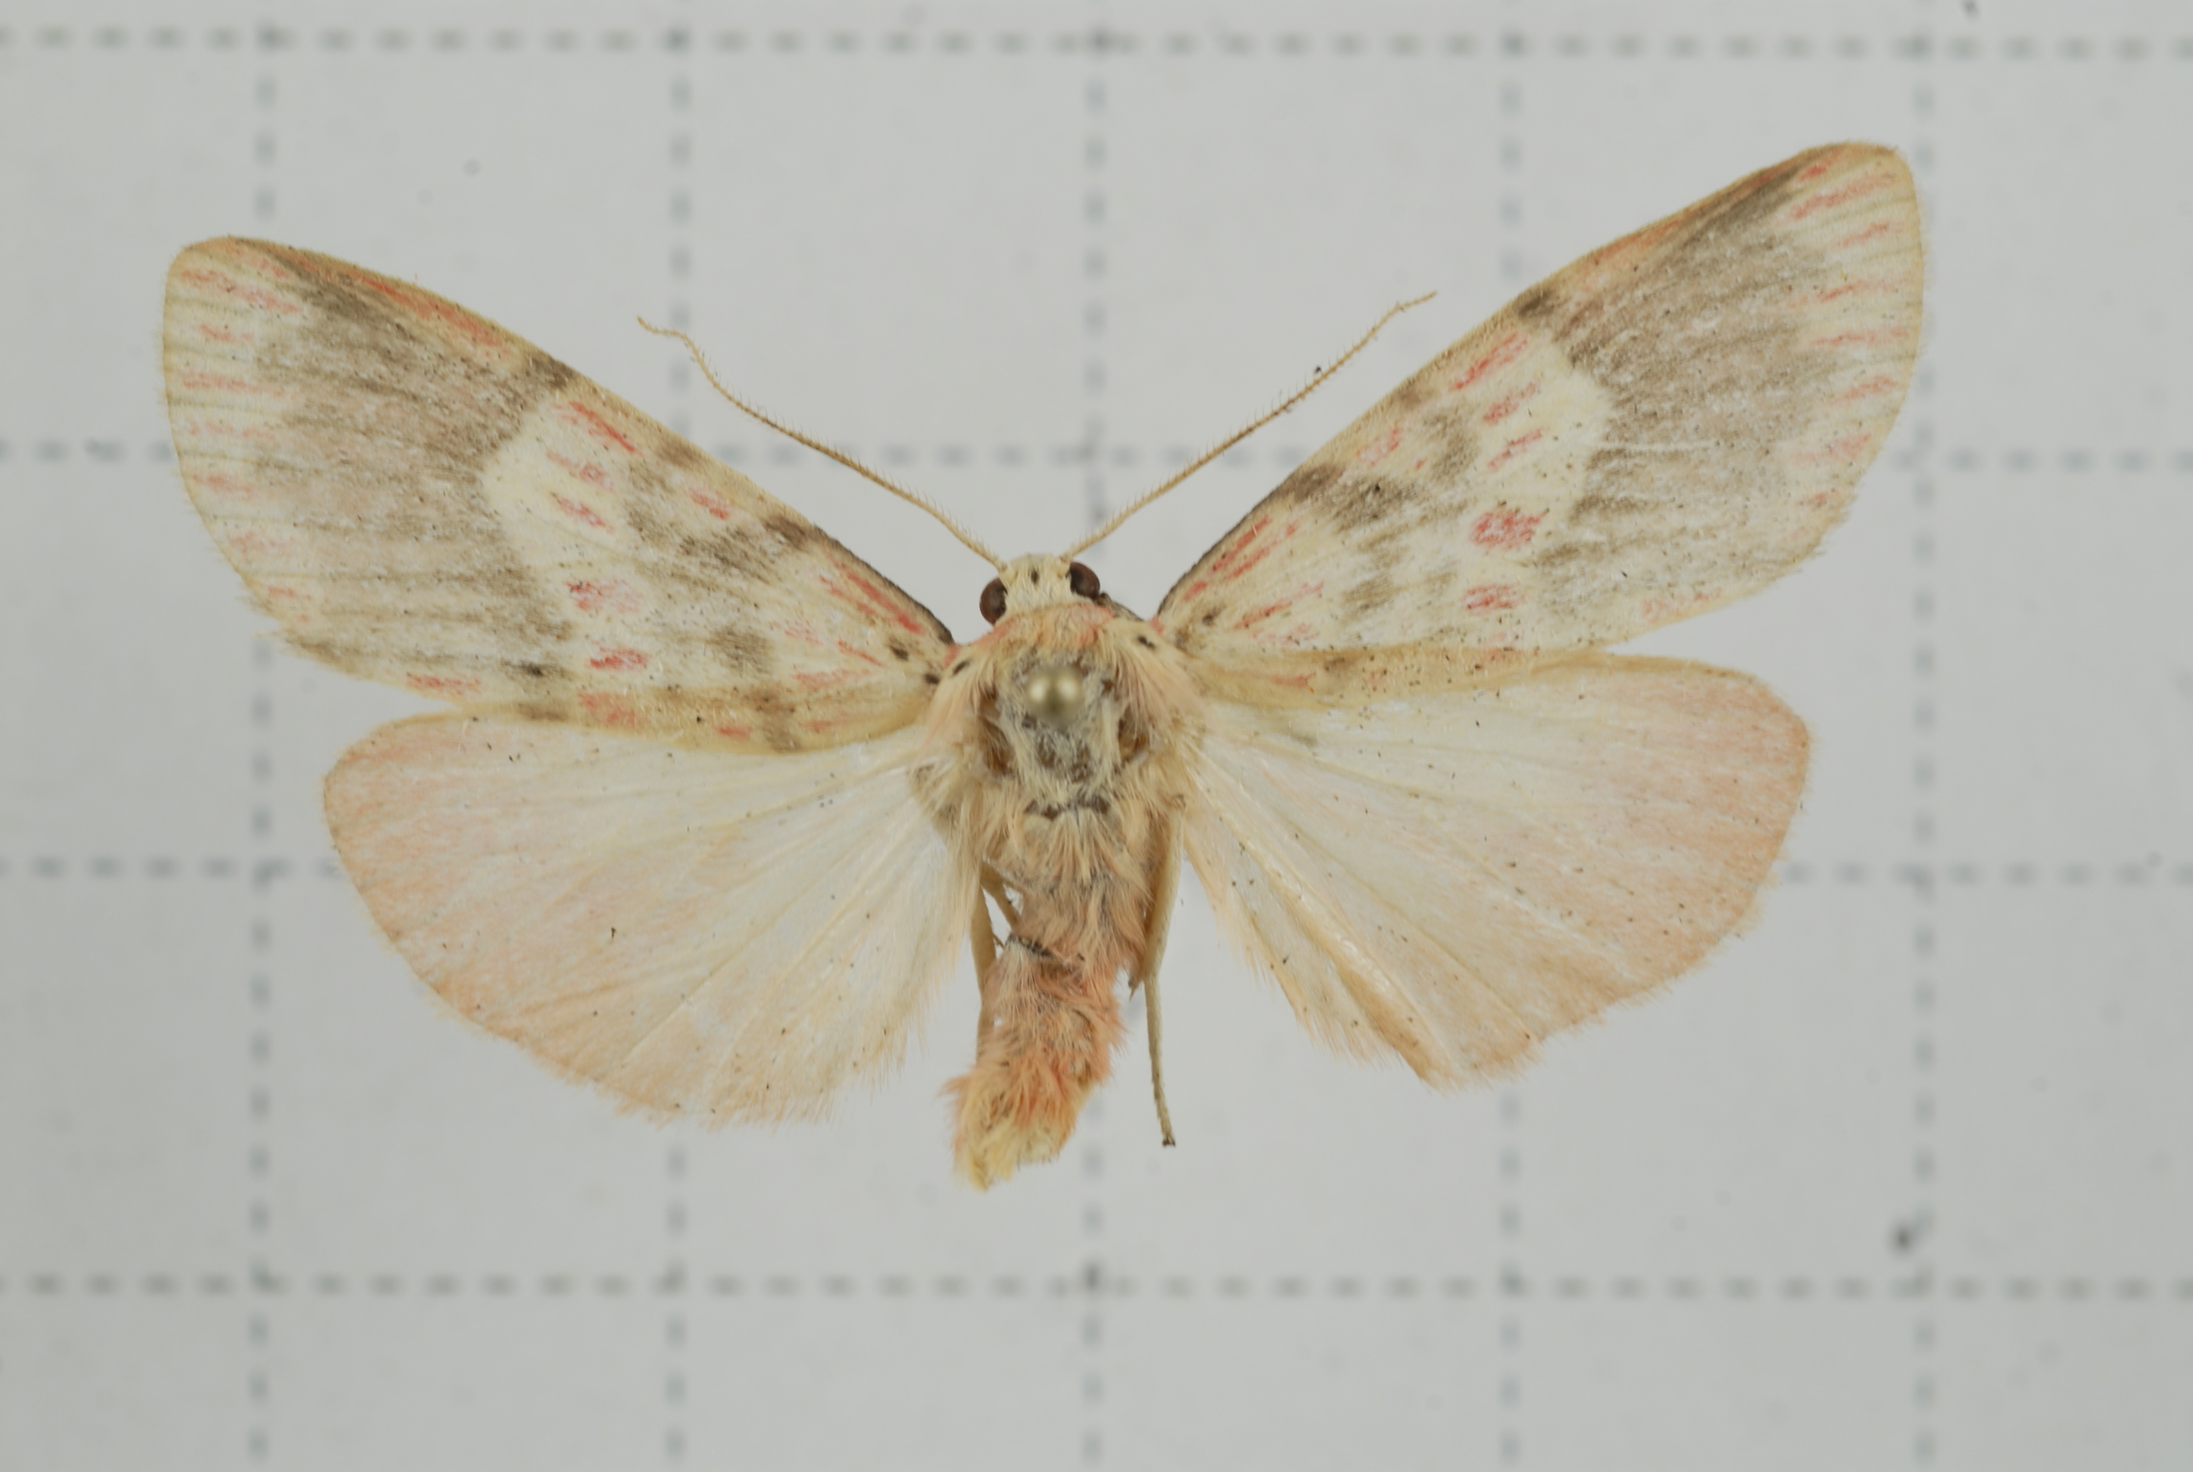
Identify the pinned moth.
Barsine fuscozonata
